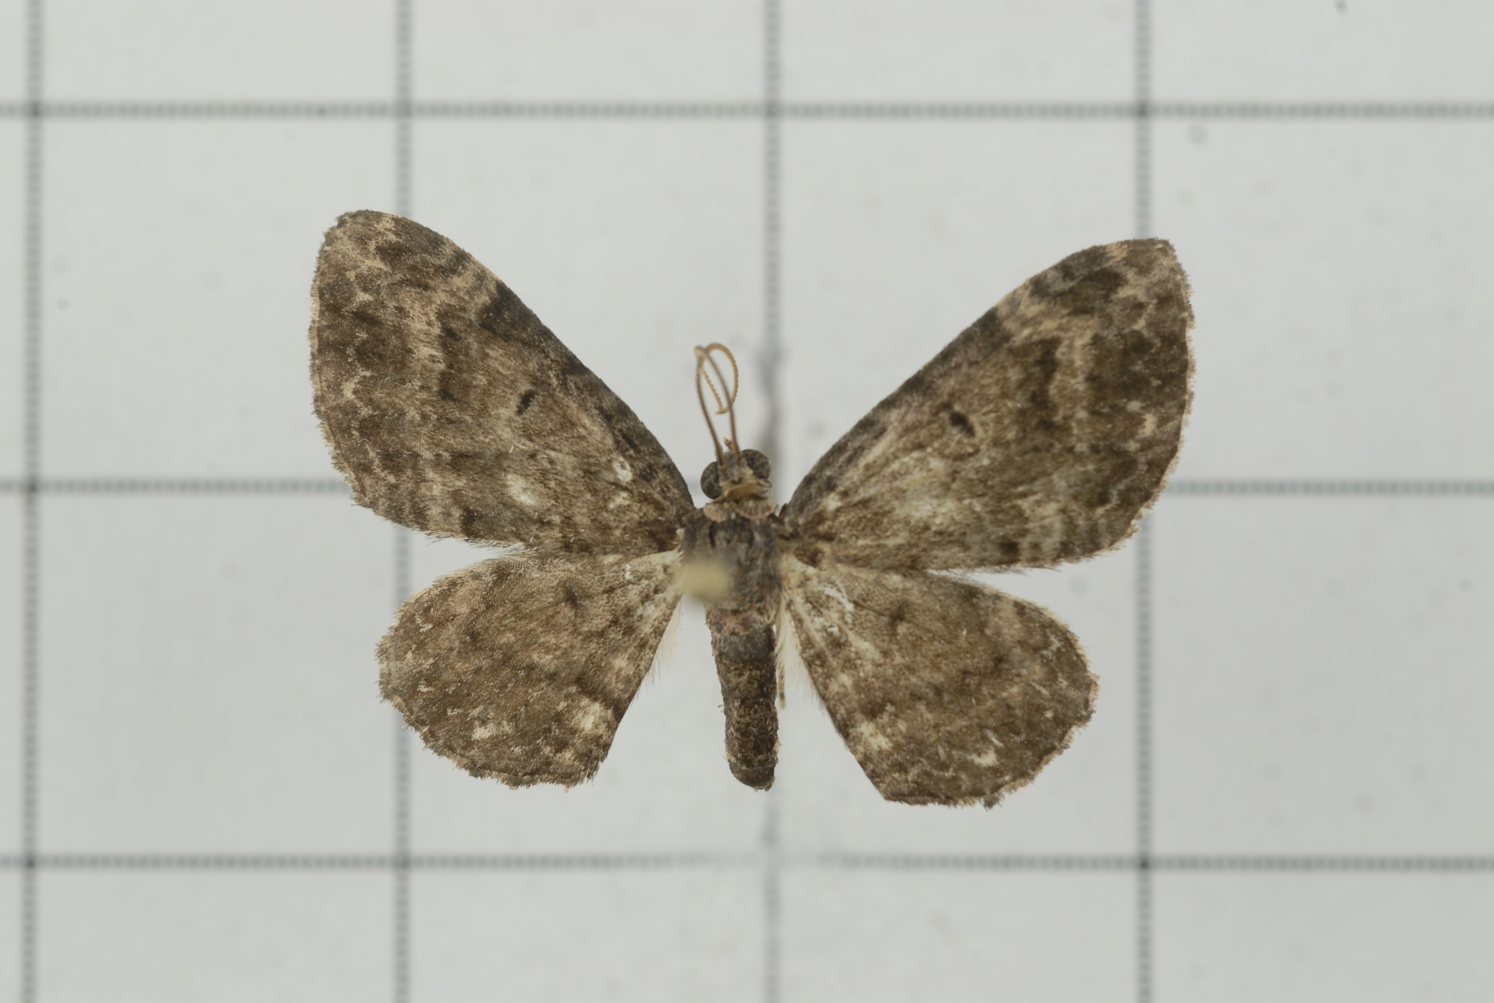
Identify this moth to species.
Pseudocollix hyperythra catalalia
